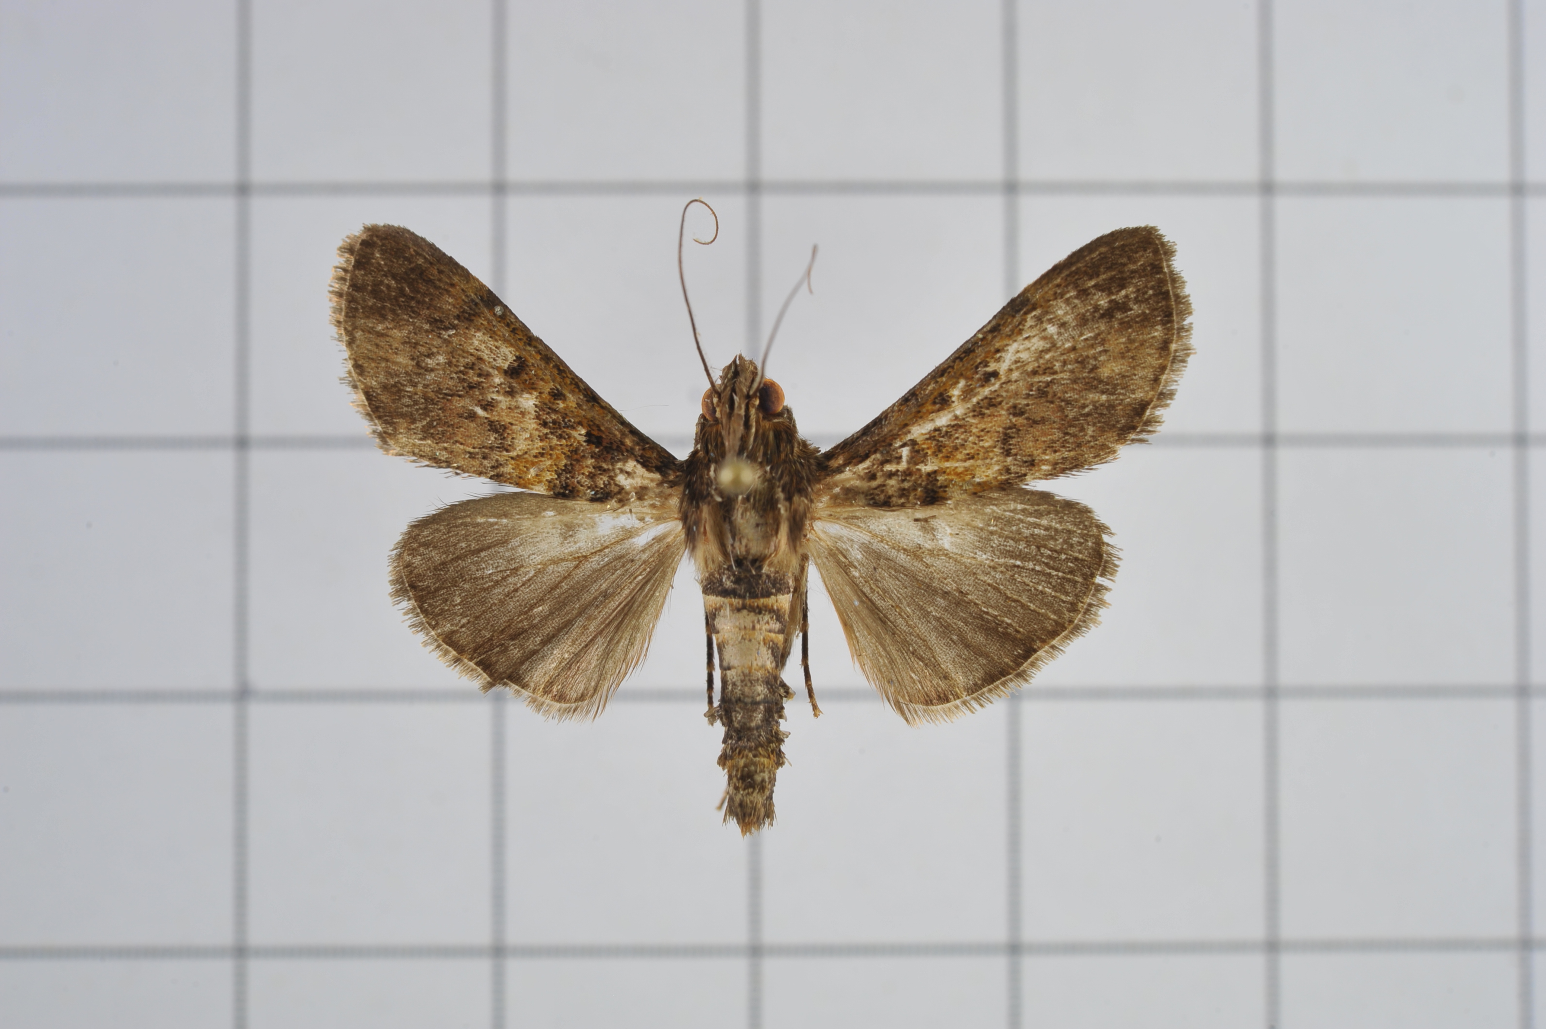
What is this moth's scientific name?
Teliphasa nubilosa
